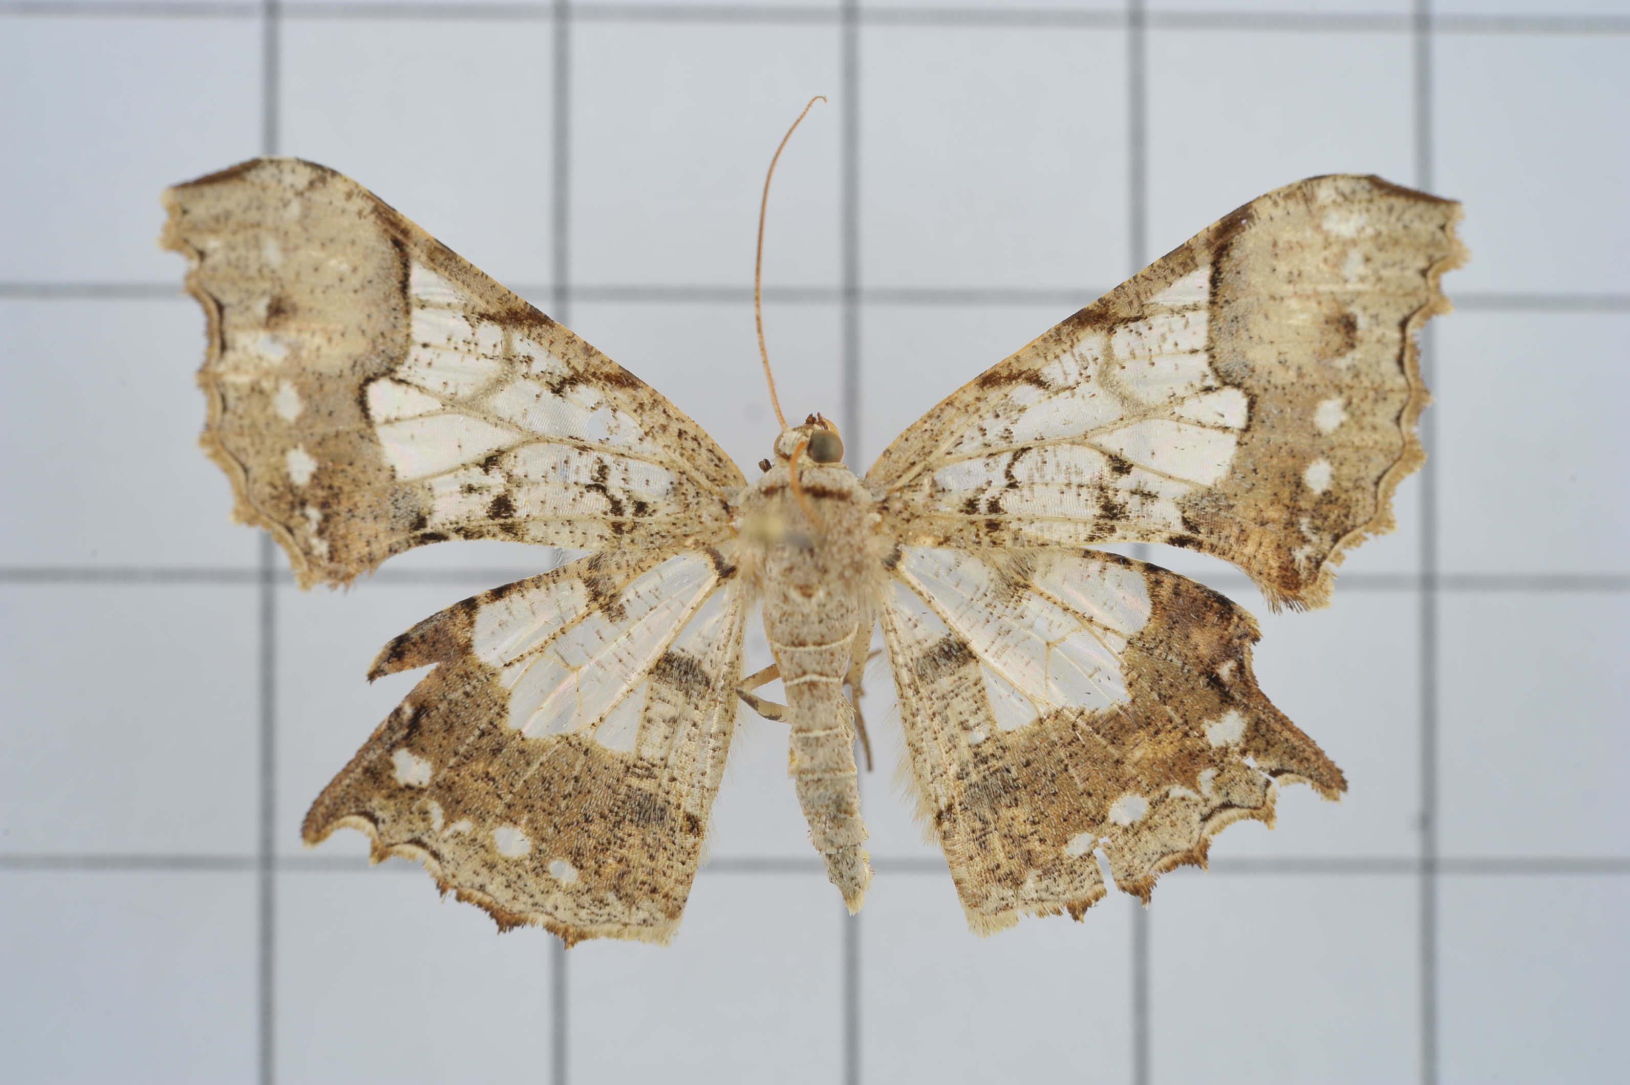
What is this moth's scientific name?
Krananda semihyalina
